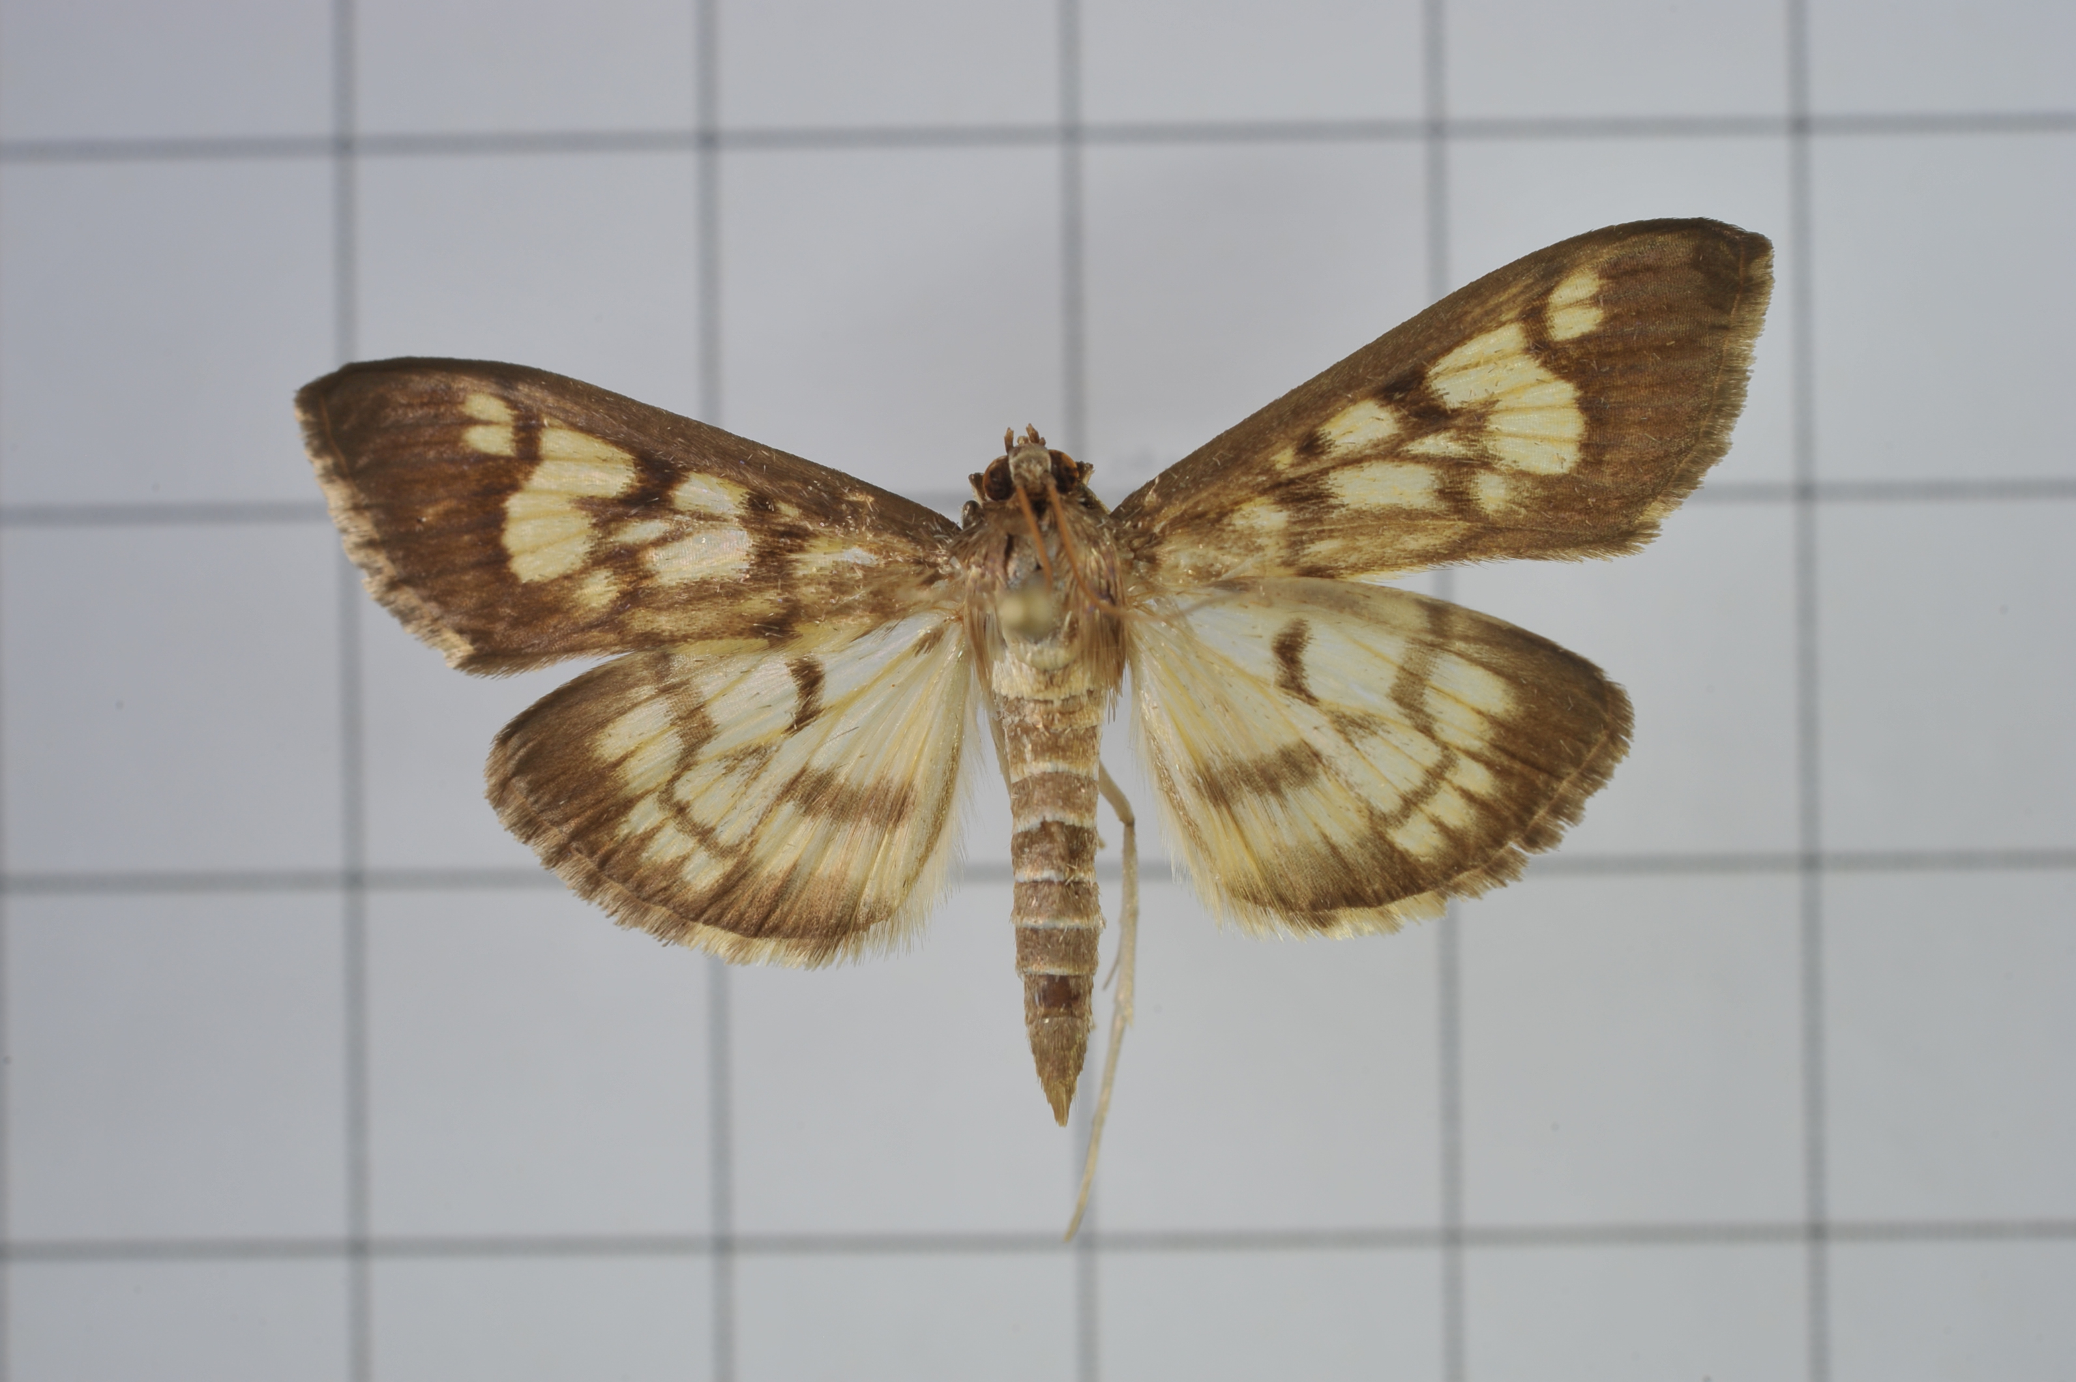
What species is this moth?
Syllepte taiwanalis
